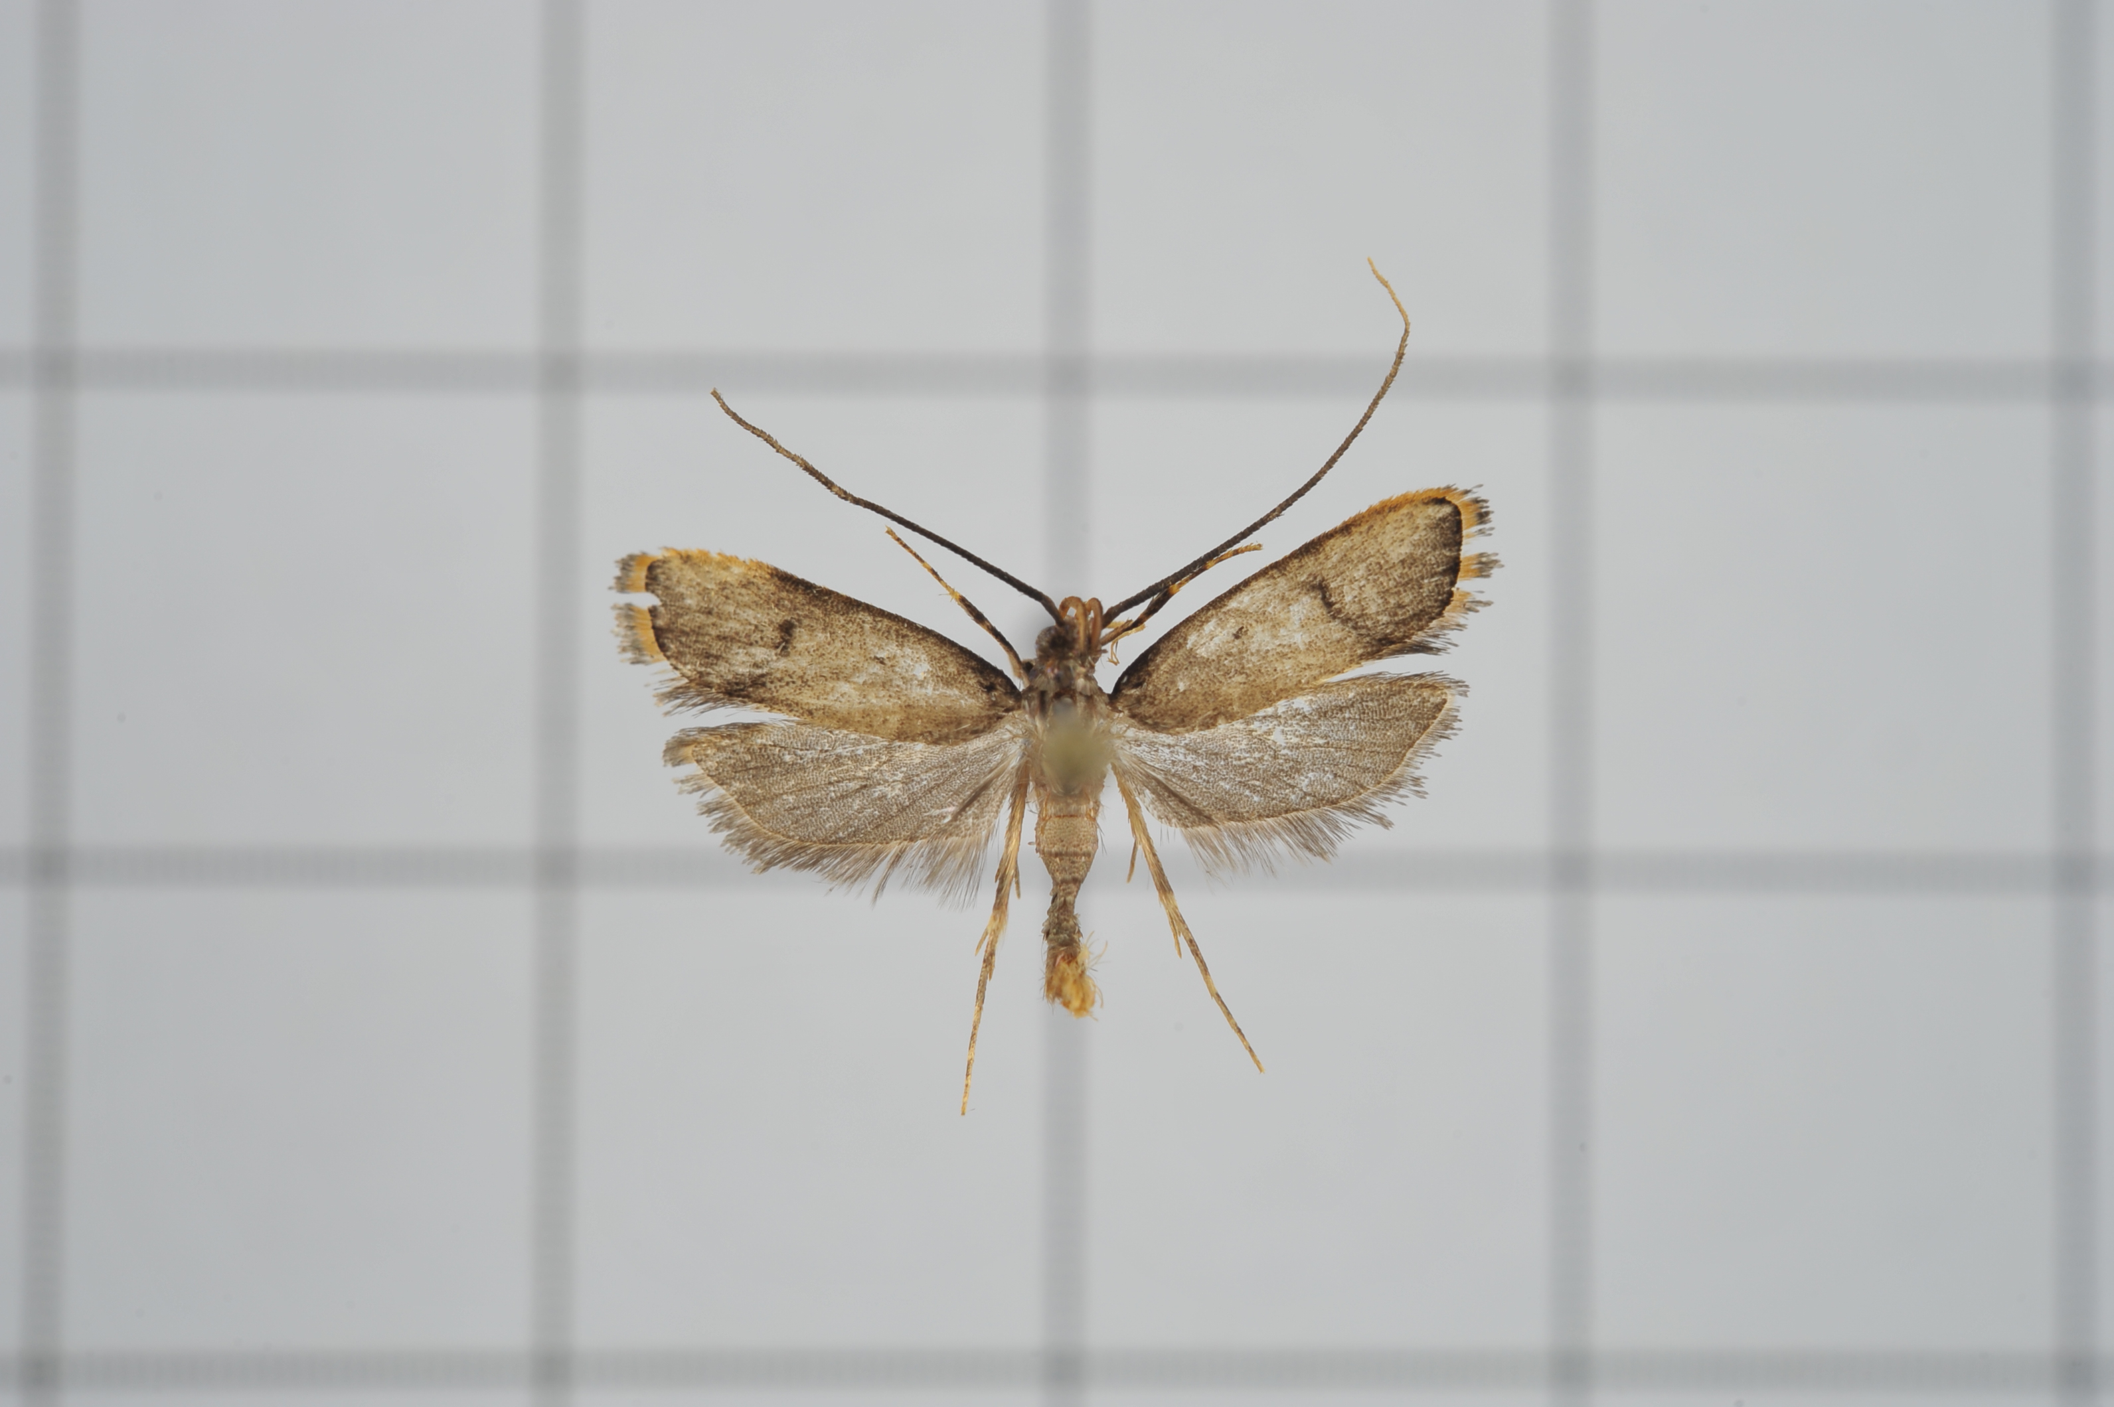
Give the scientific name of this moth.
Spatulignatha olaxana
